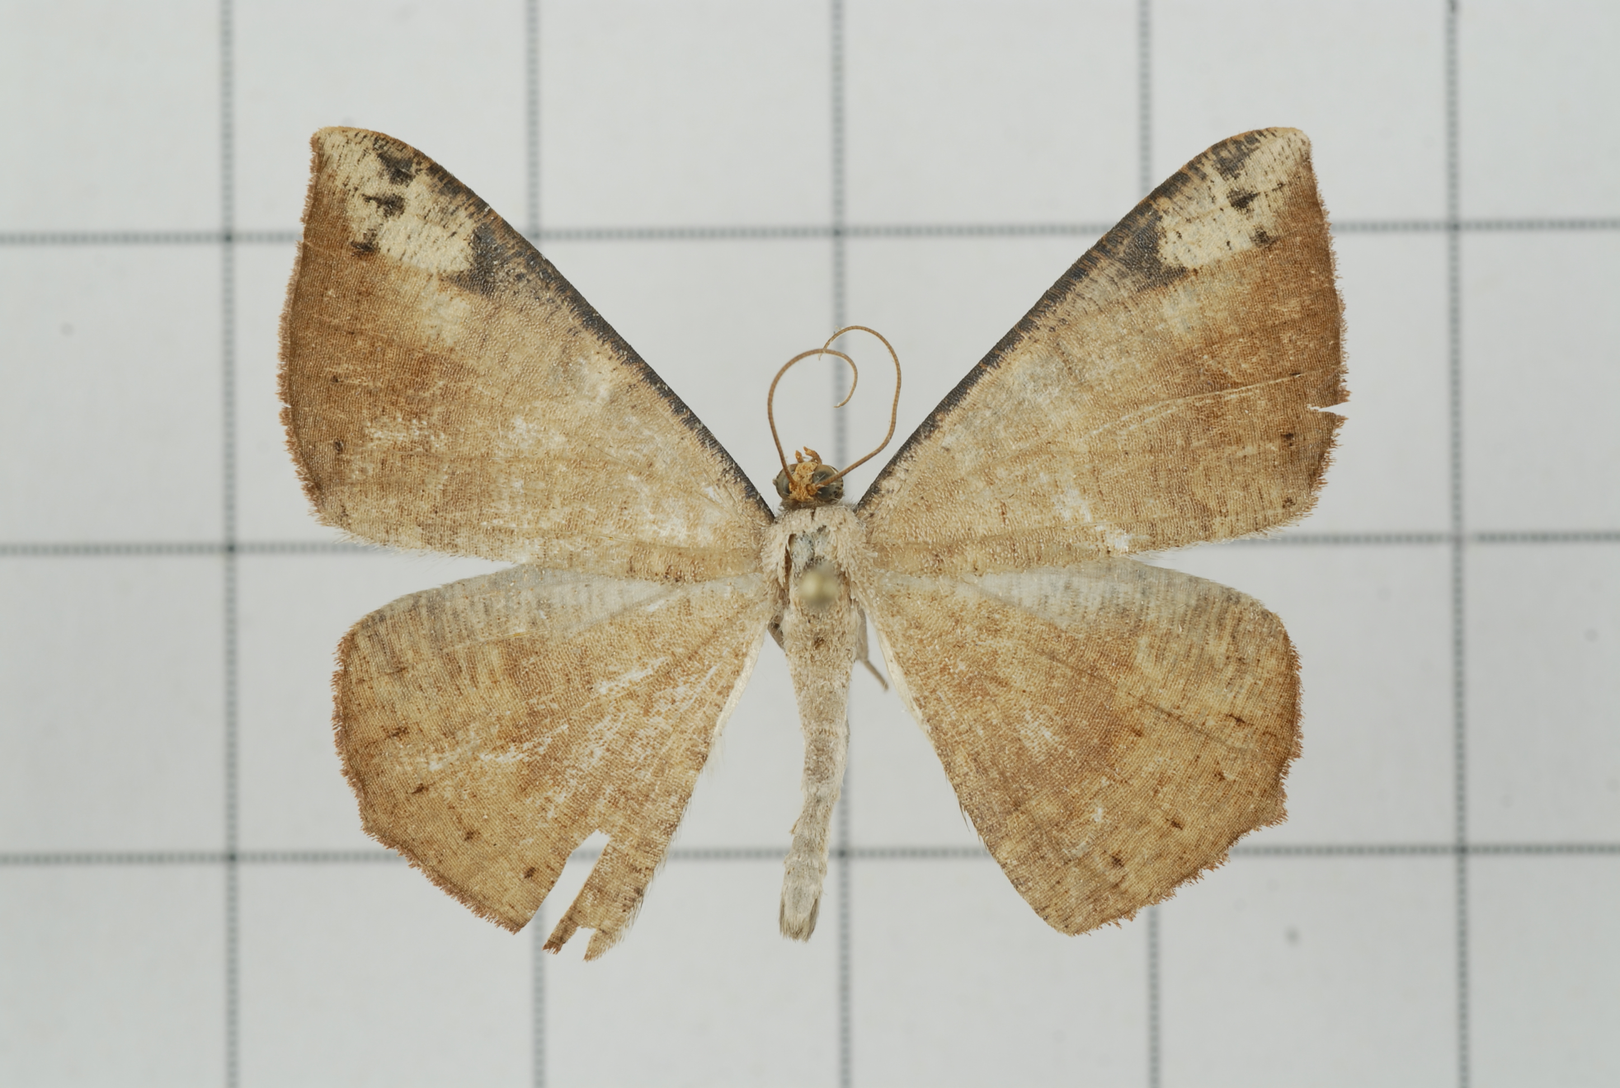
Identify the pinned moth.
Peratostega deletaria deletaria
